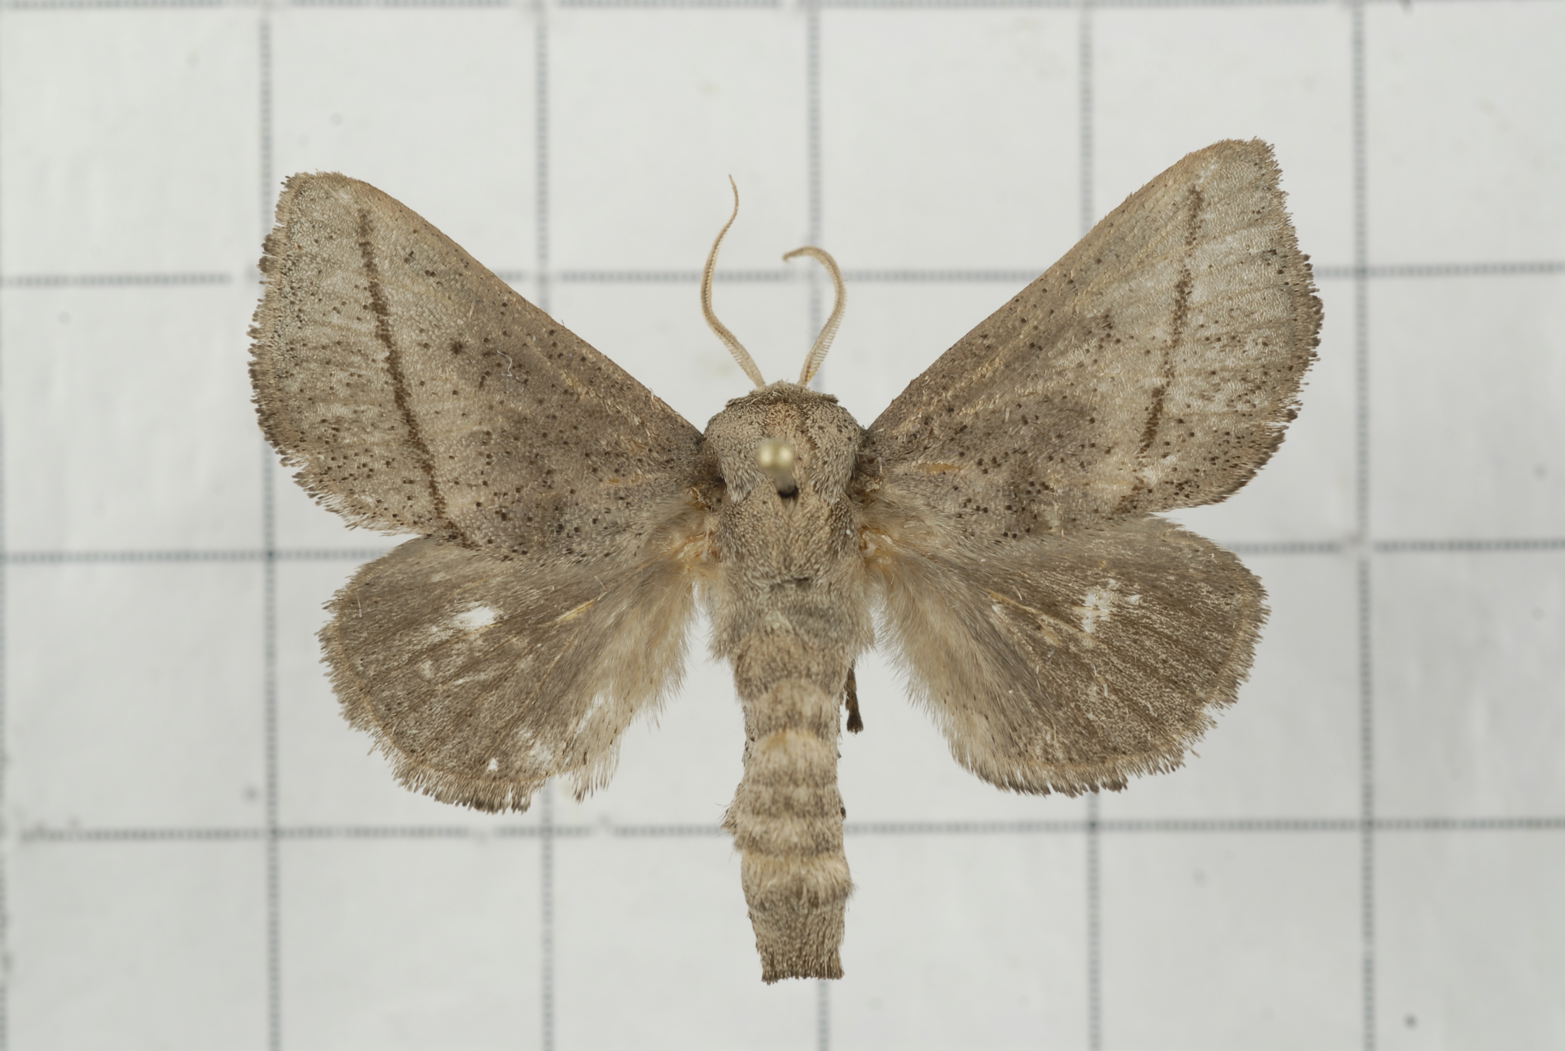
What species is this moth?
Thosea sinensis
